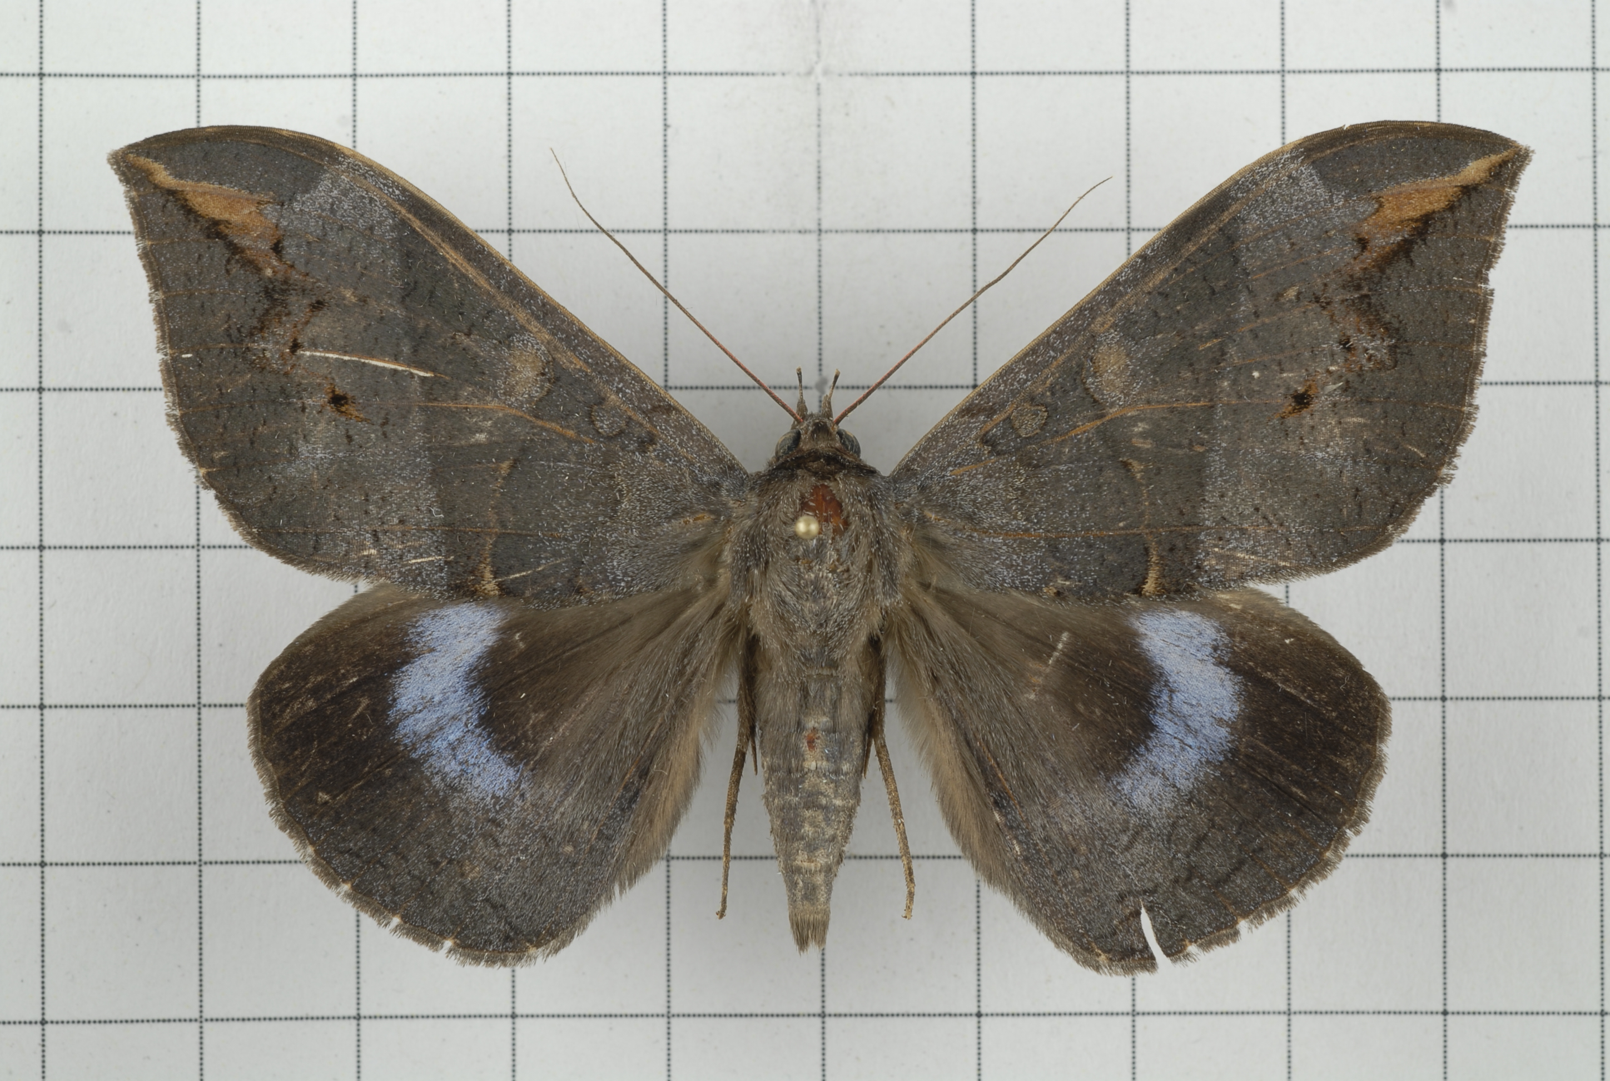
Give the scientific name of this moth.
Ischyja ferrifracta
